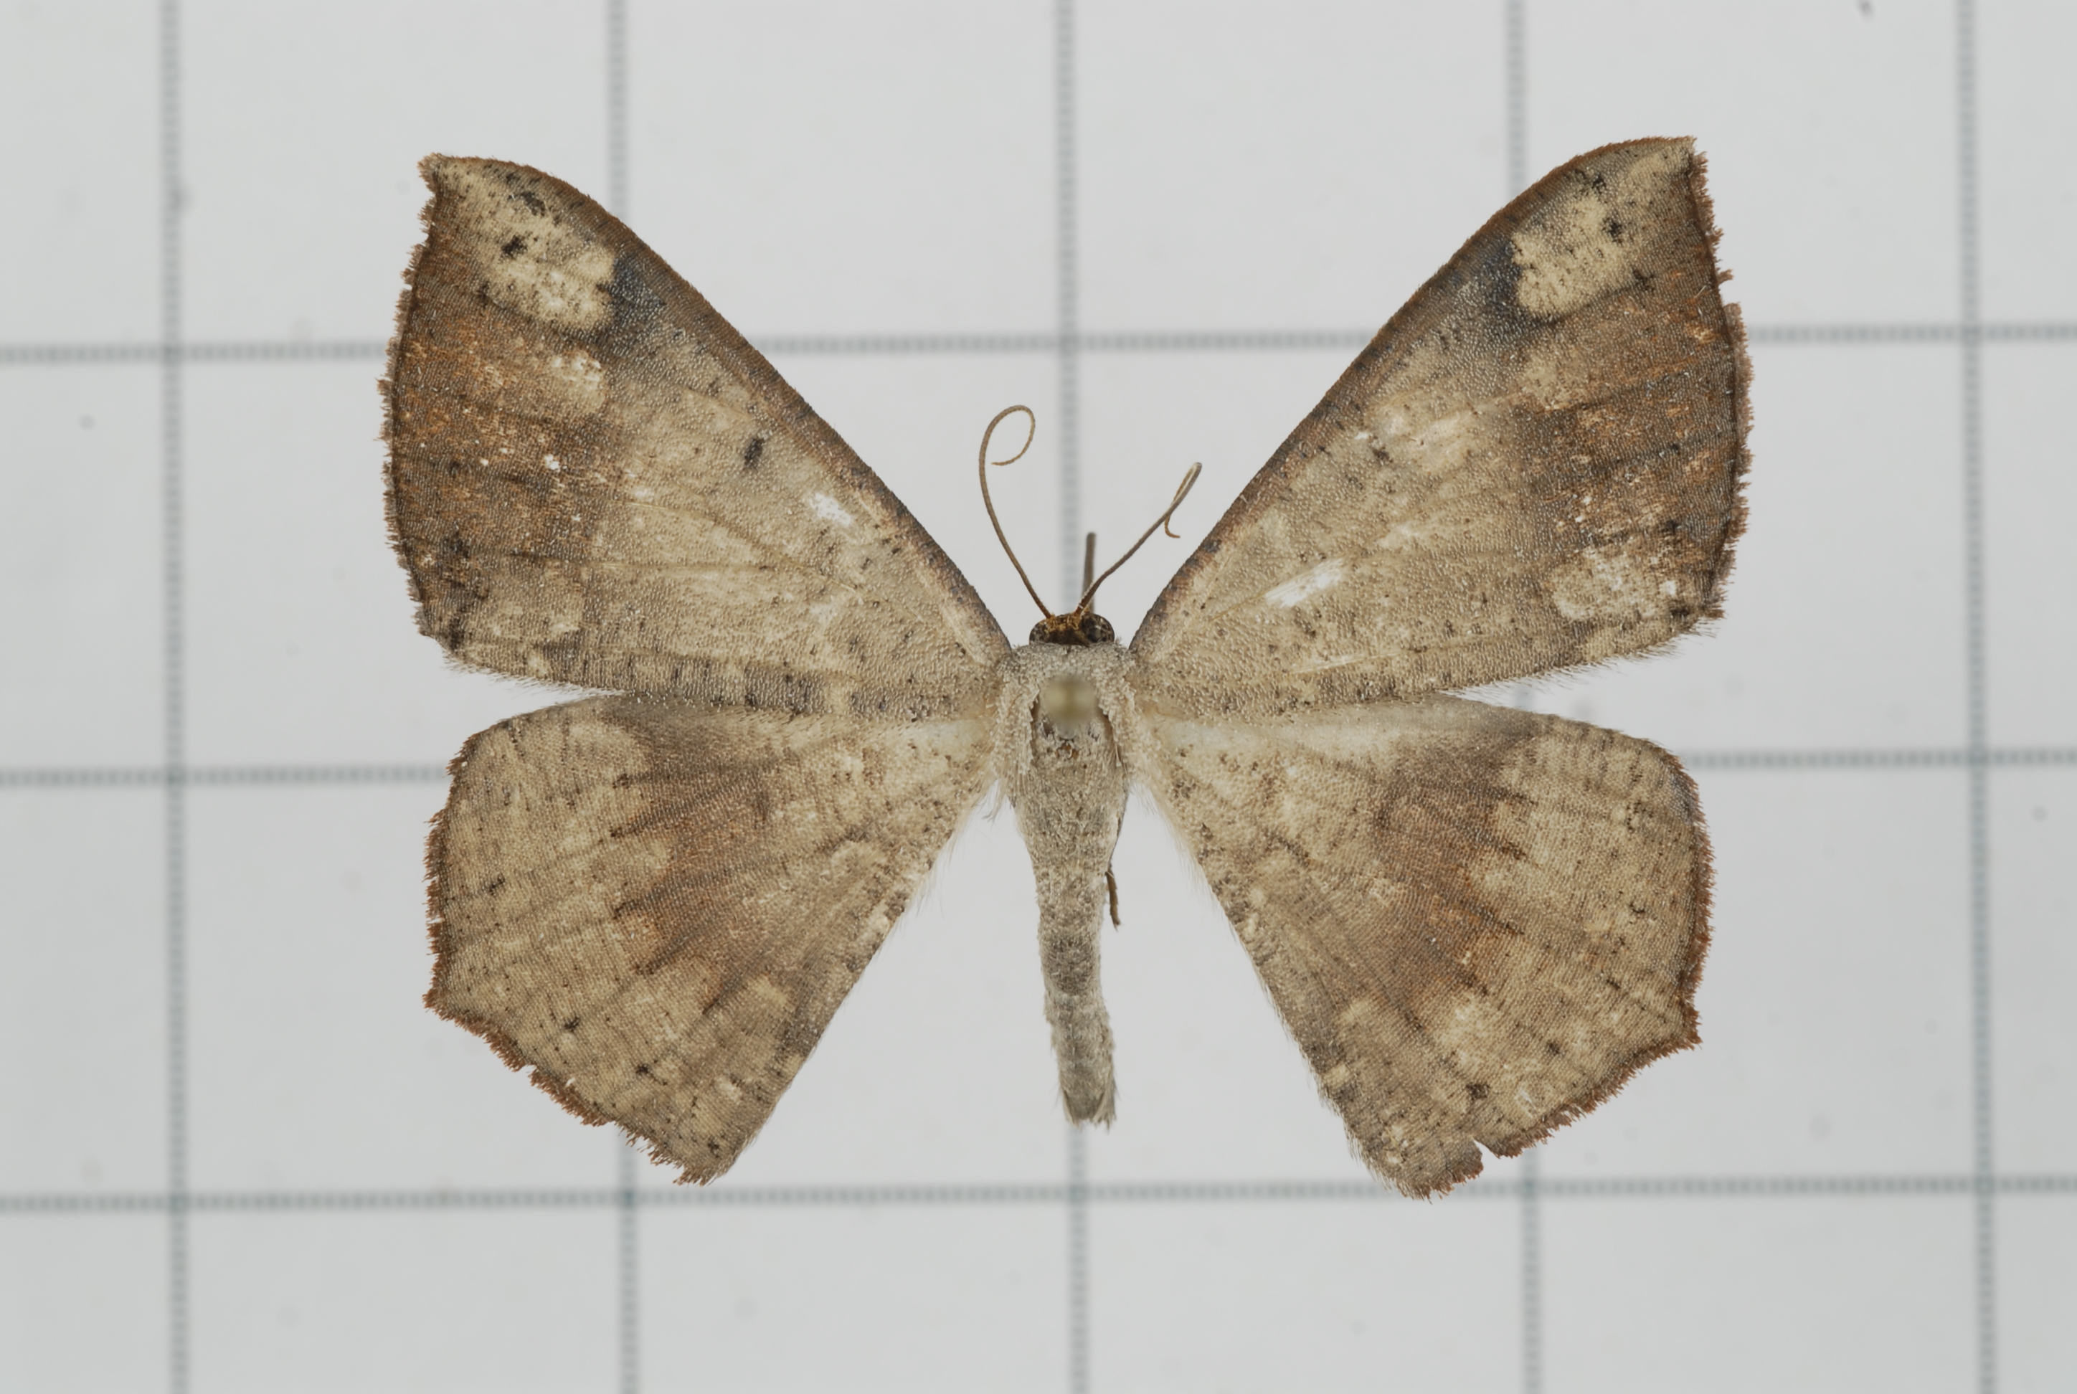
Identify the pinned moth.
Peratostega deletaria deletaria
